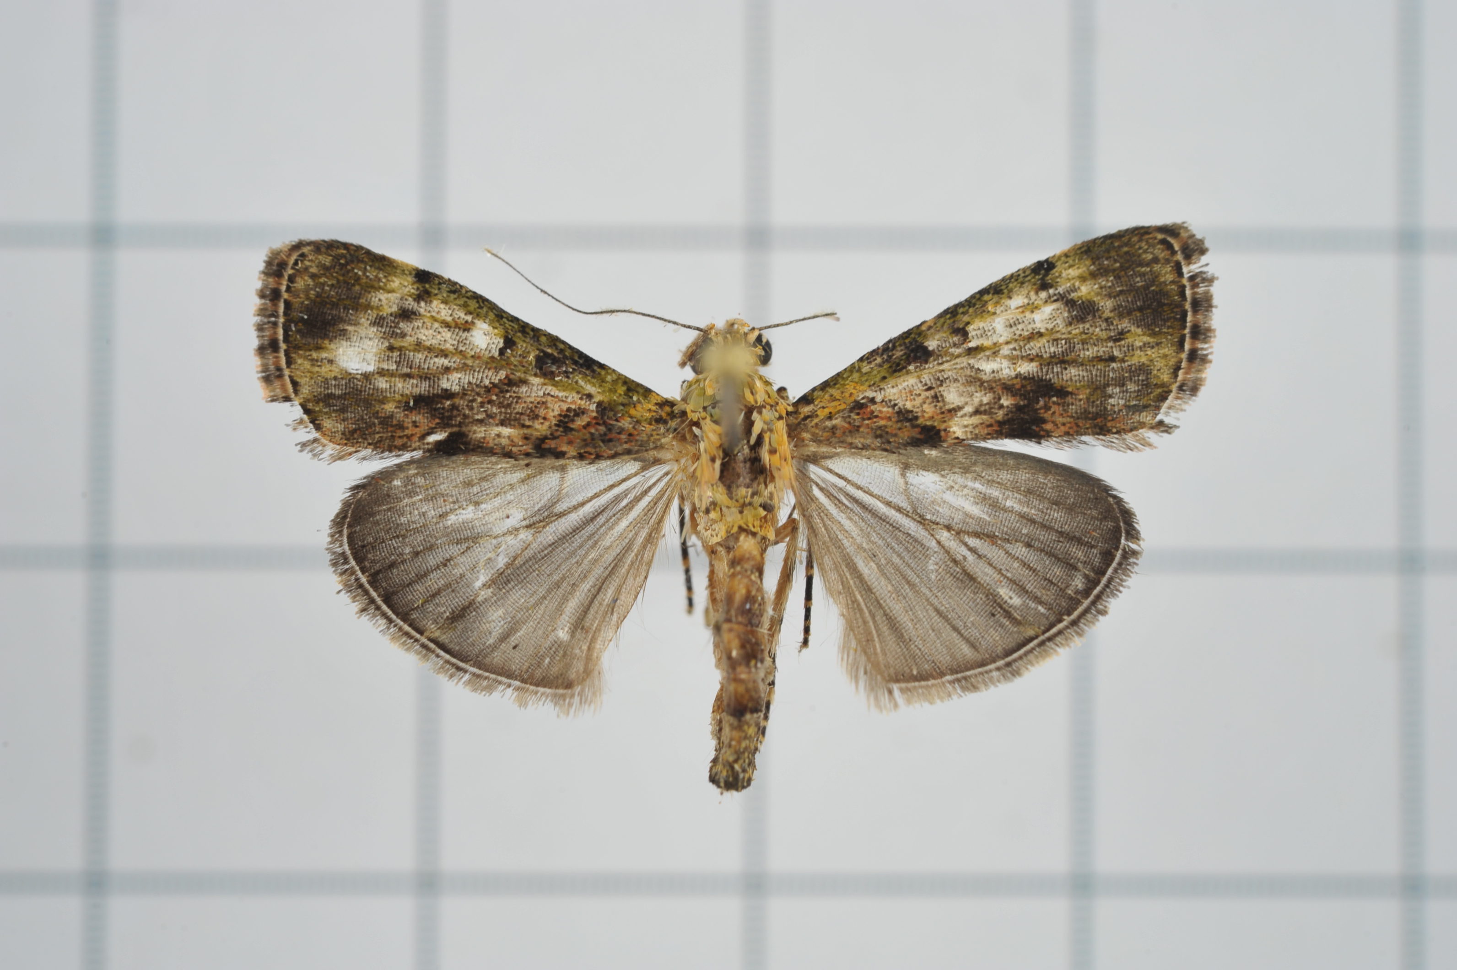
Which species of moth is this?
Lamida obscura
